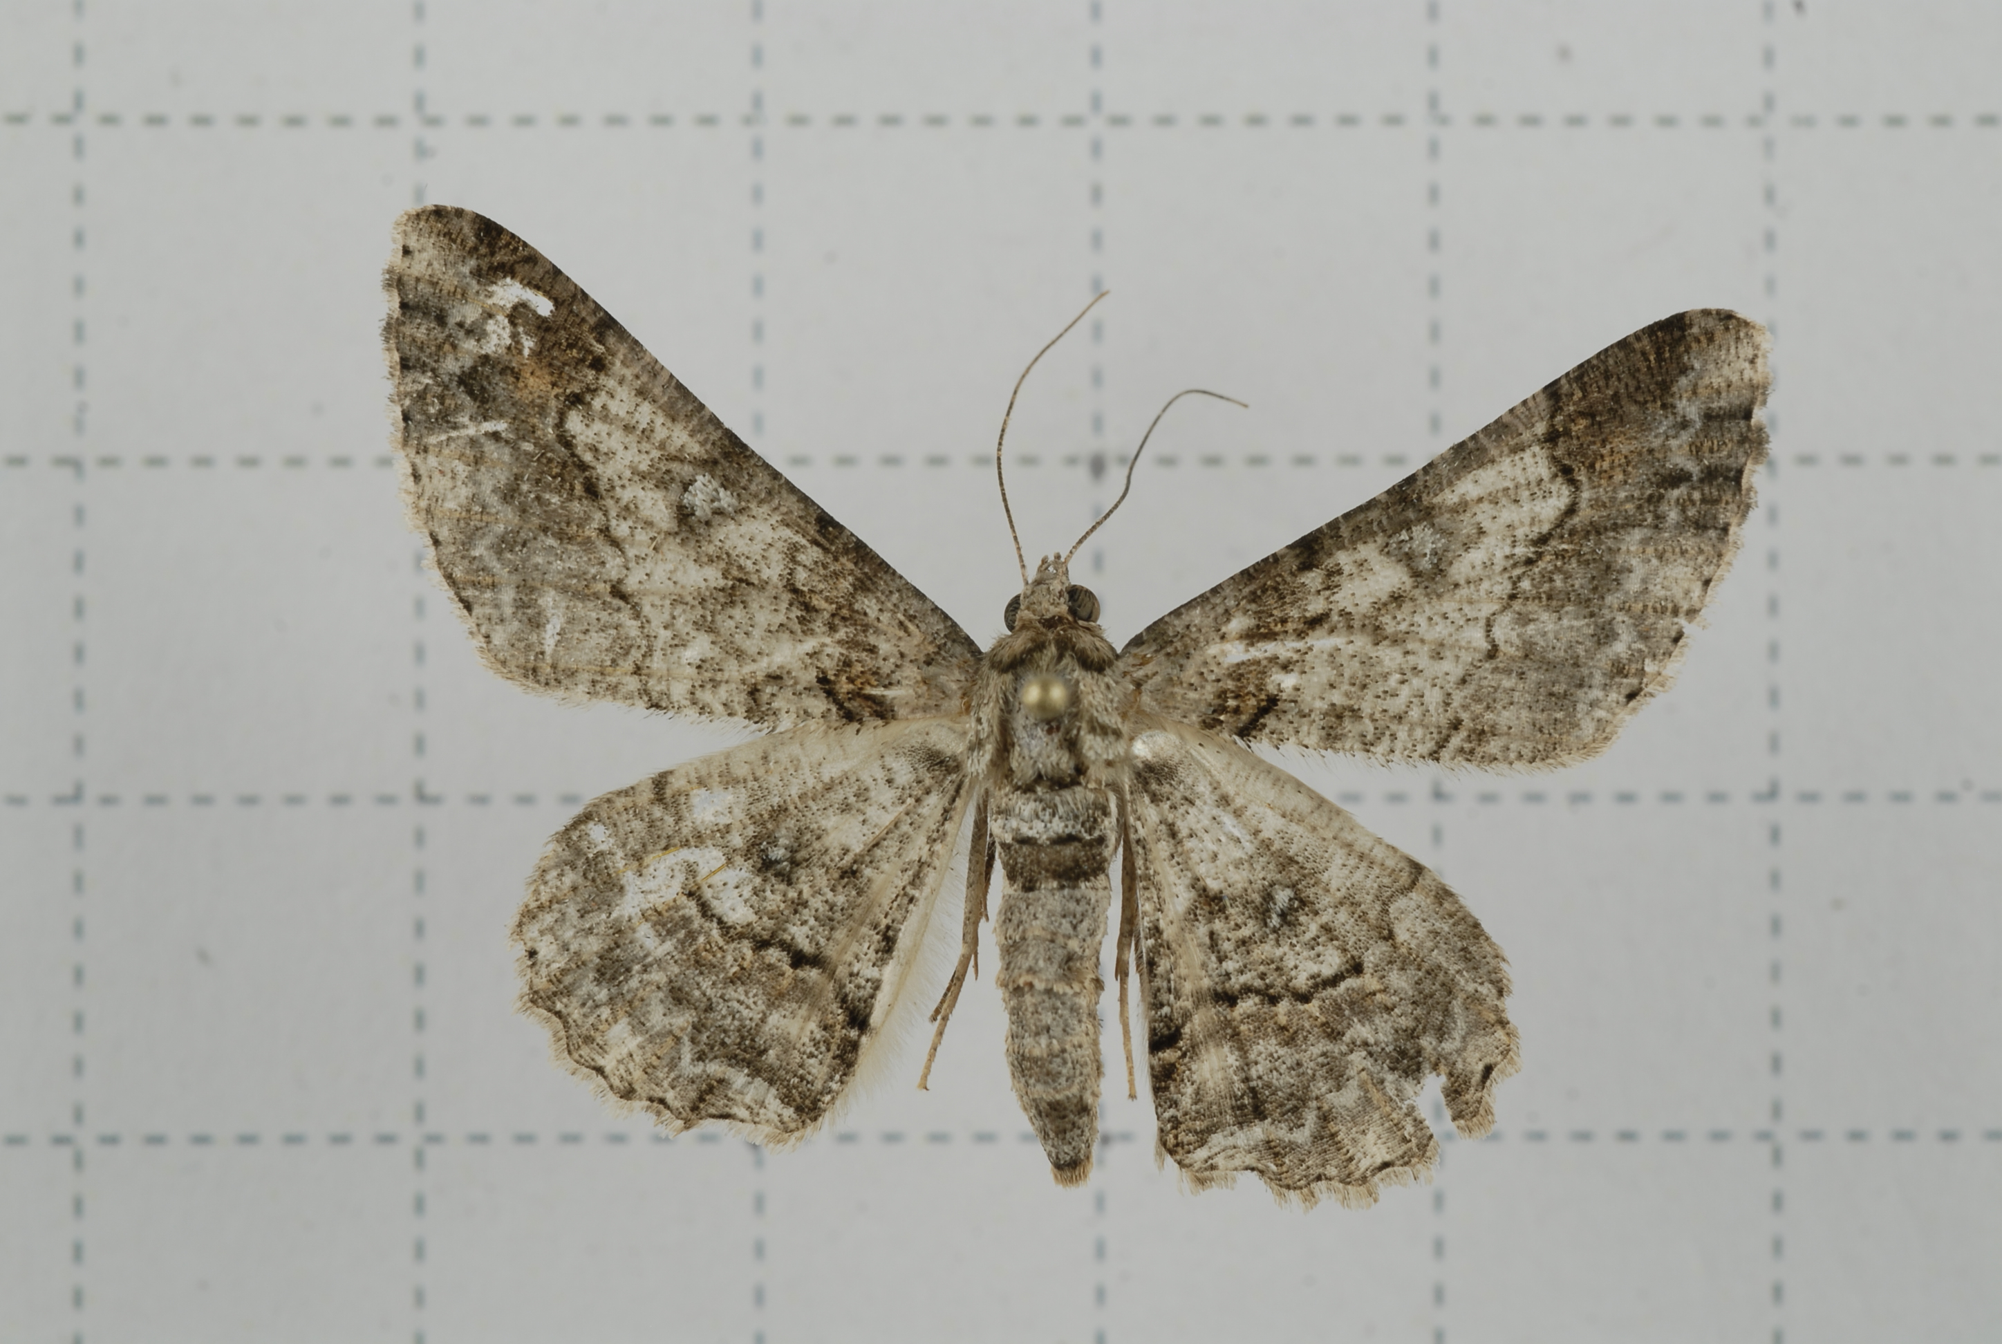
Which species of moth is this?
Cleora alienaria
